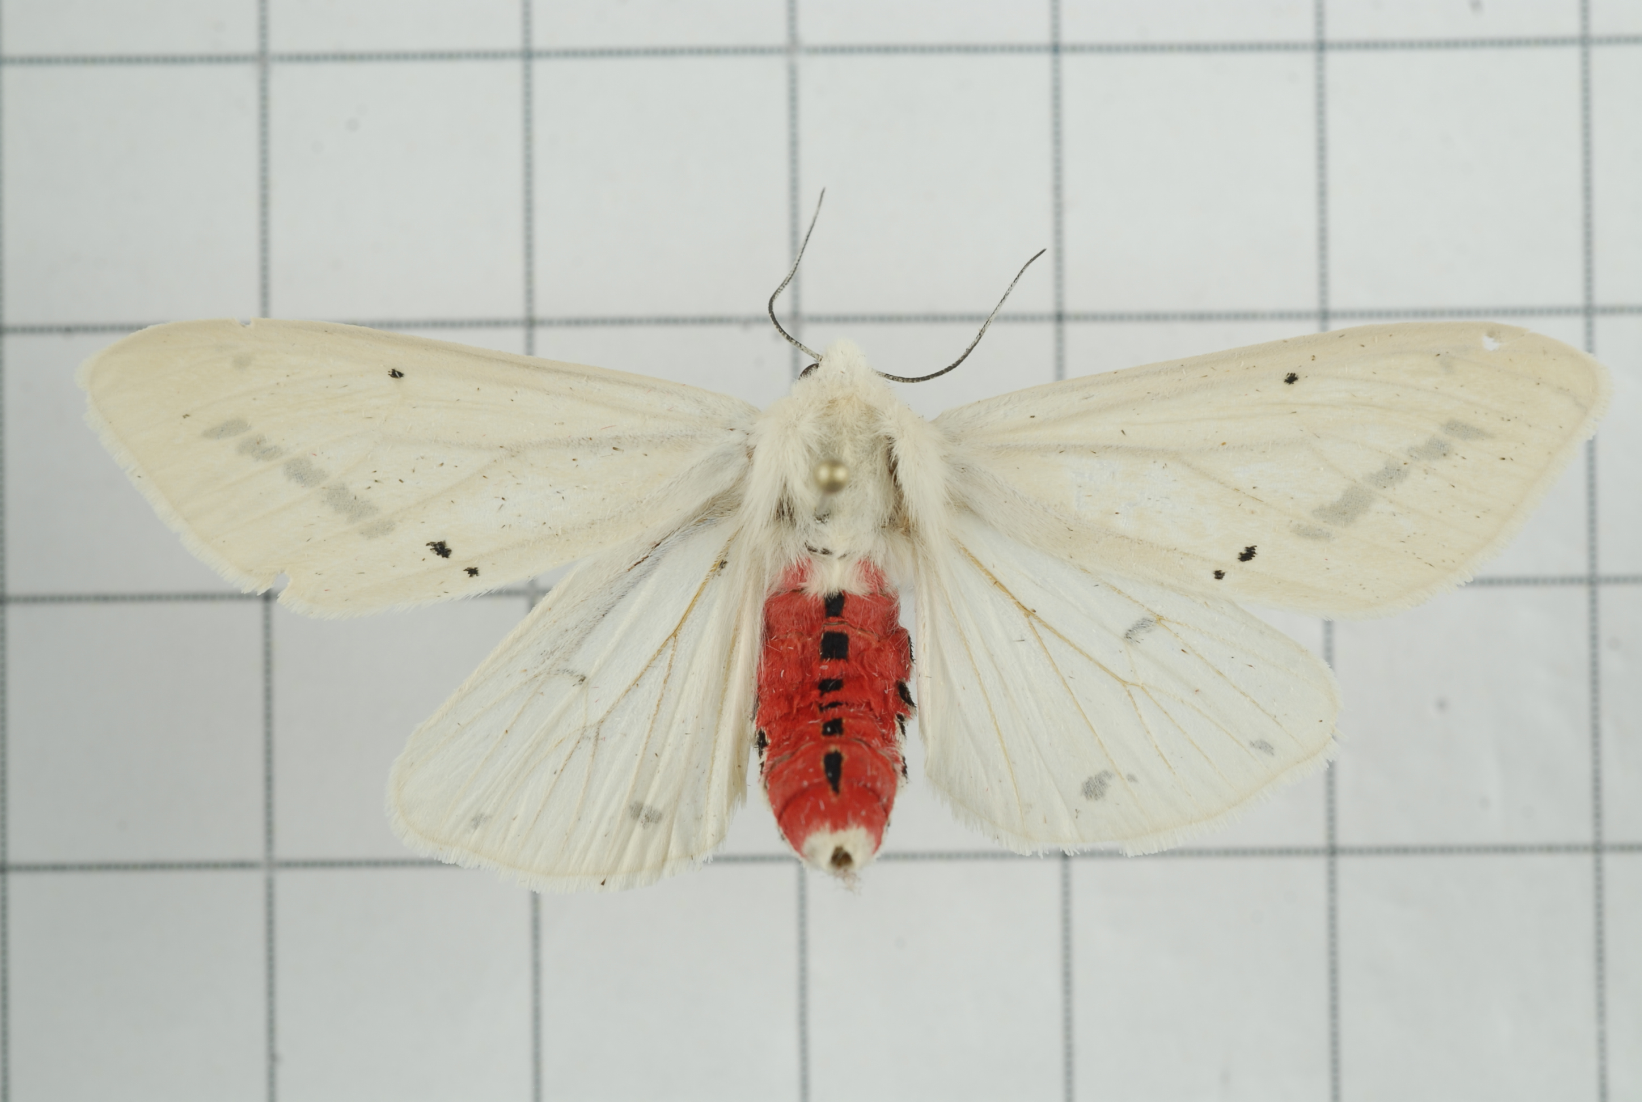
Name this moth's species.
Spilarctia subcarnea
